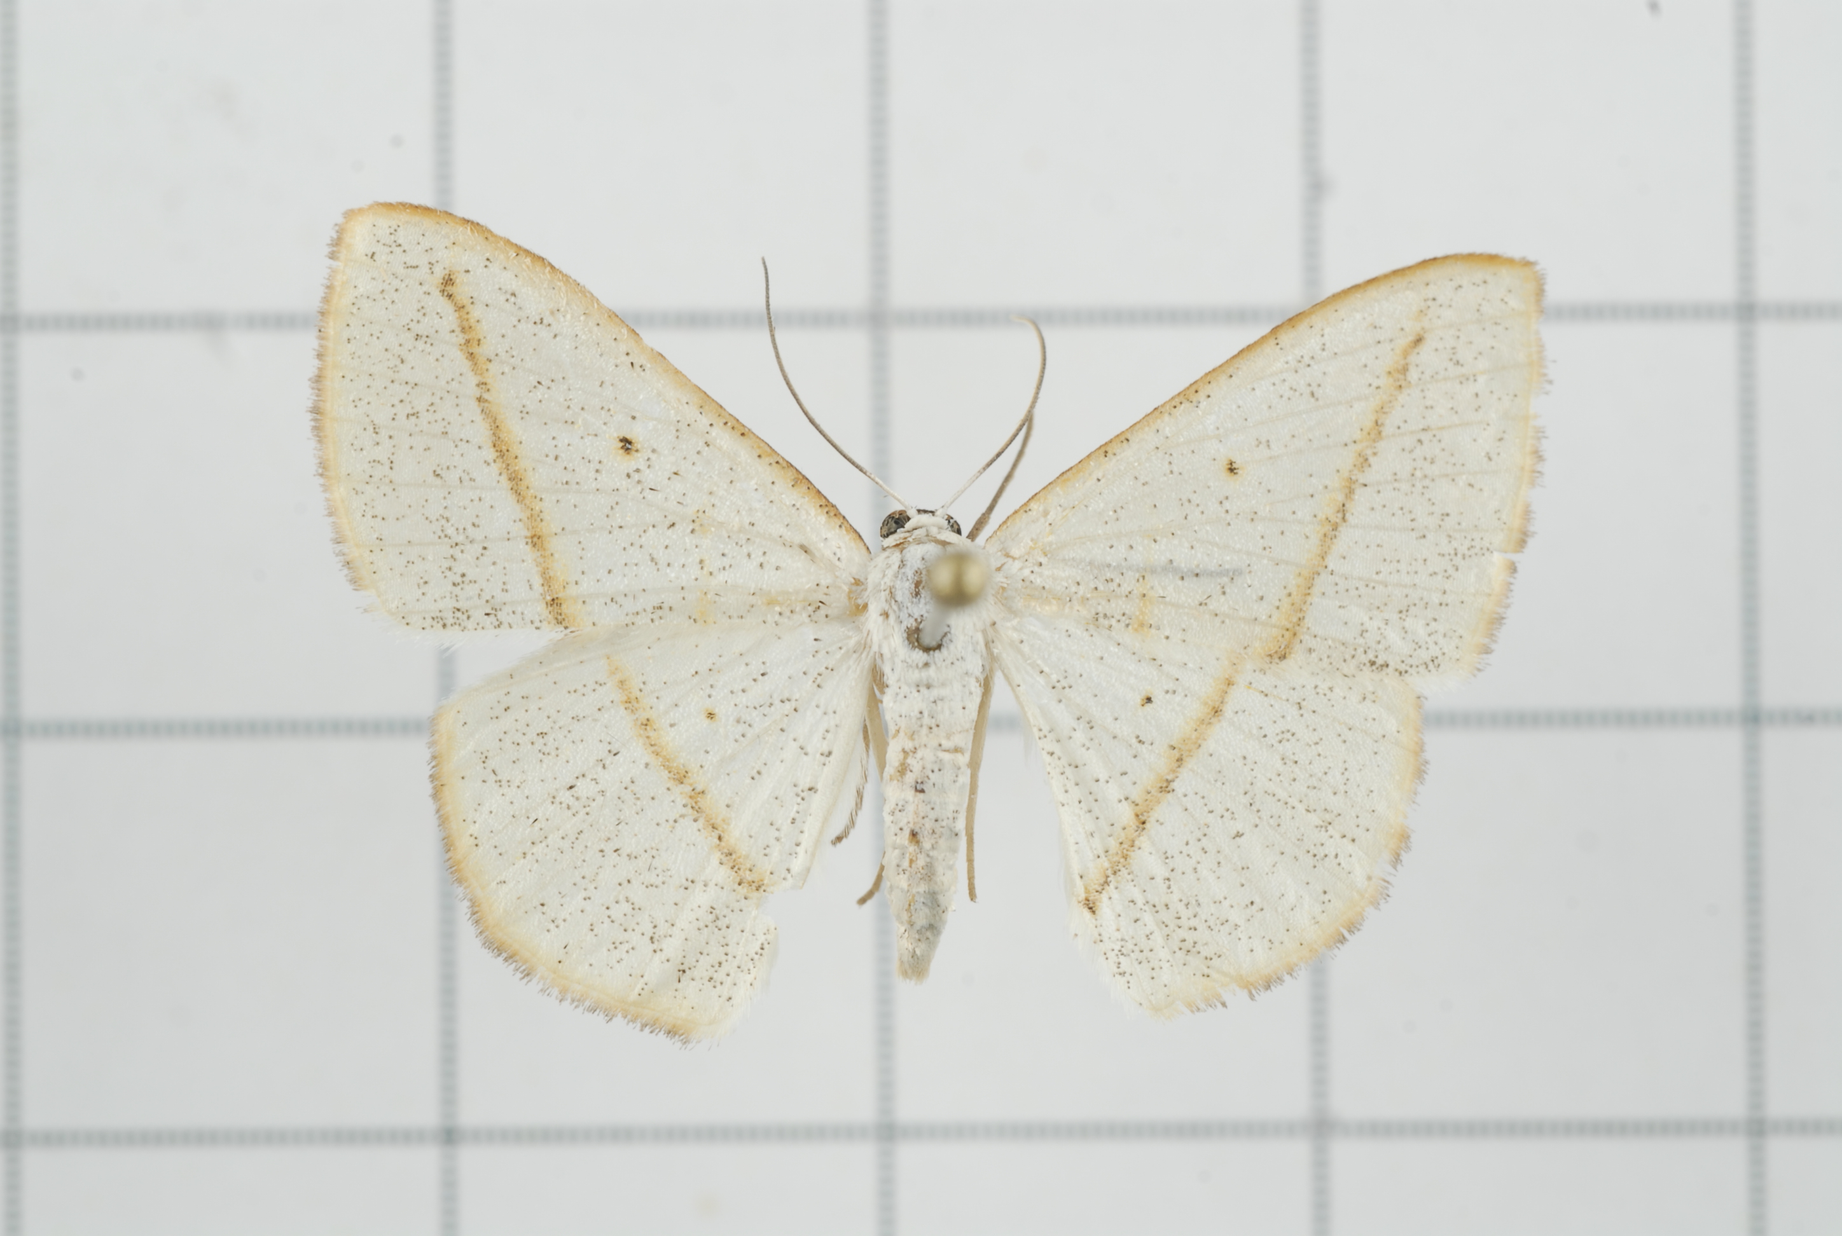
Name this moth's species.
Lomographa inamata
